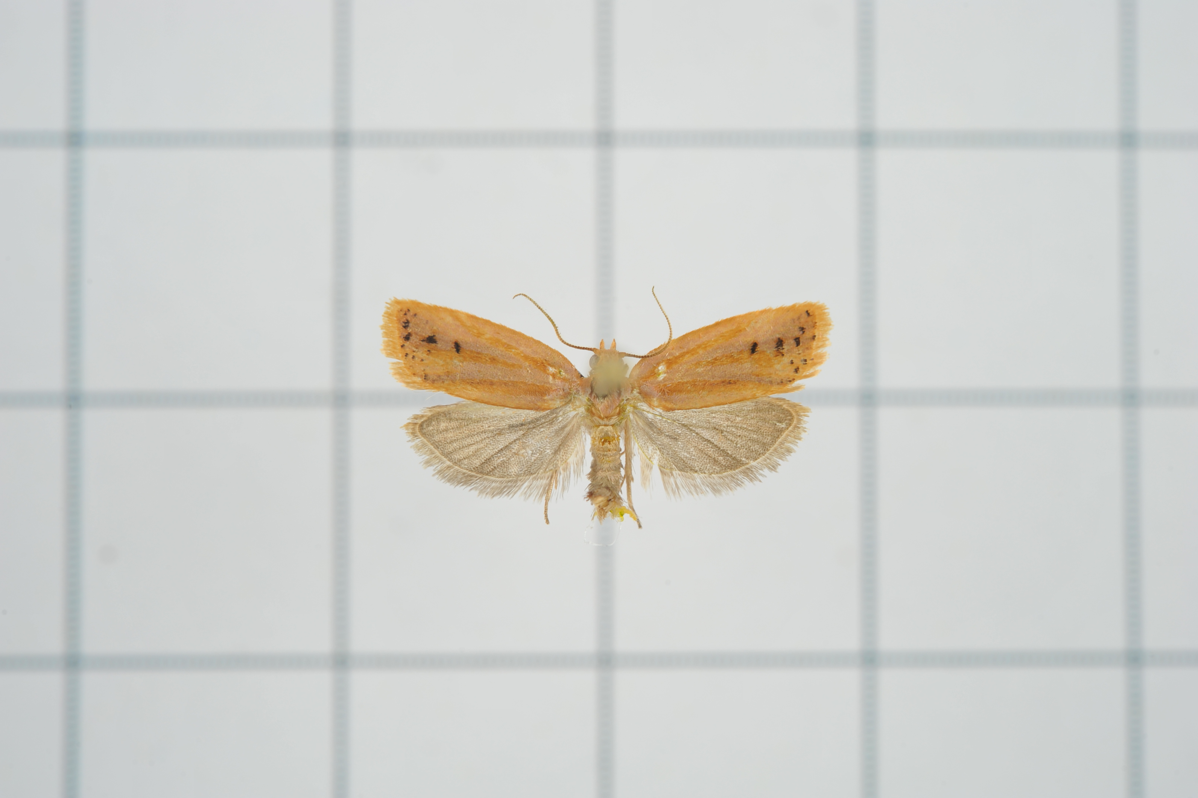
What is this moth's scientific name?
Archips myrrhophanes
